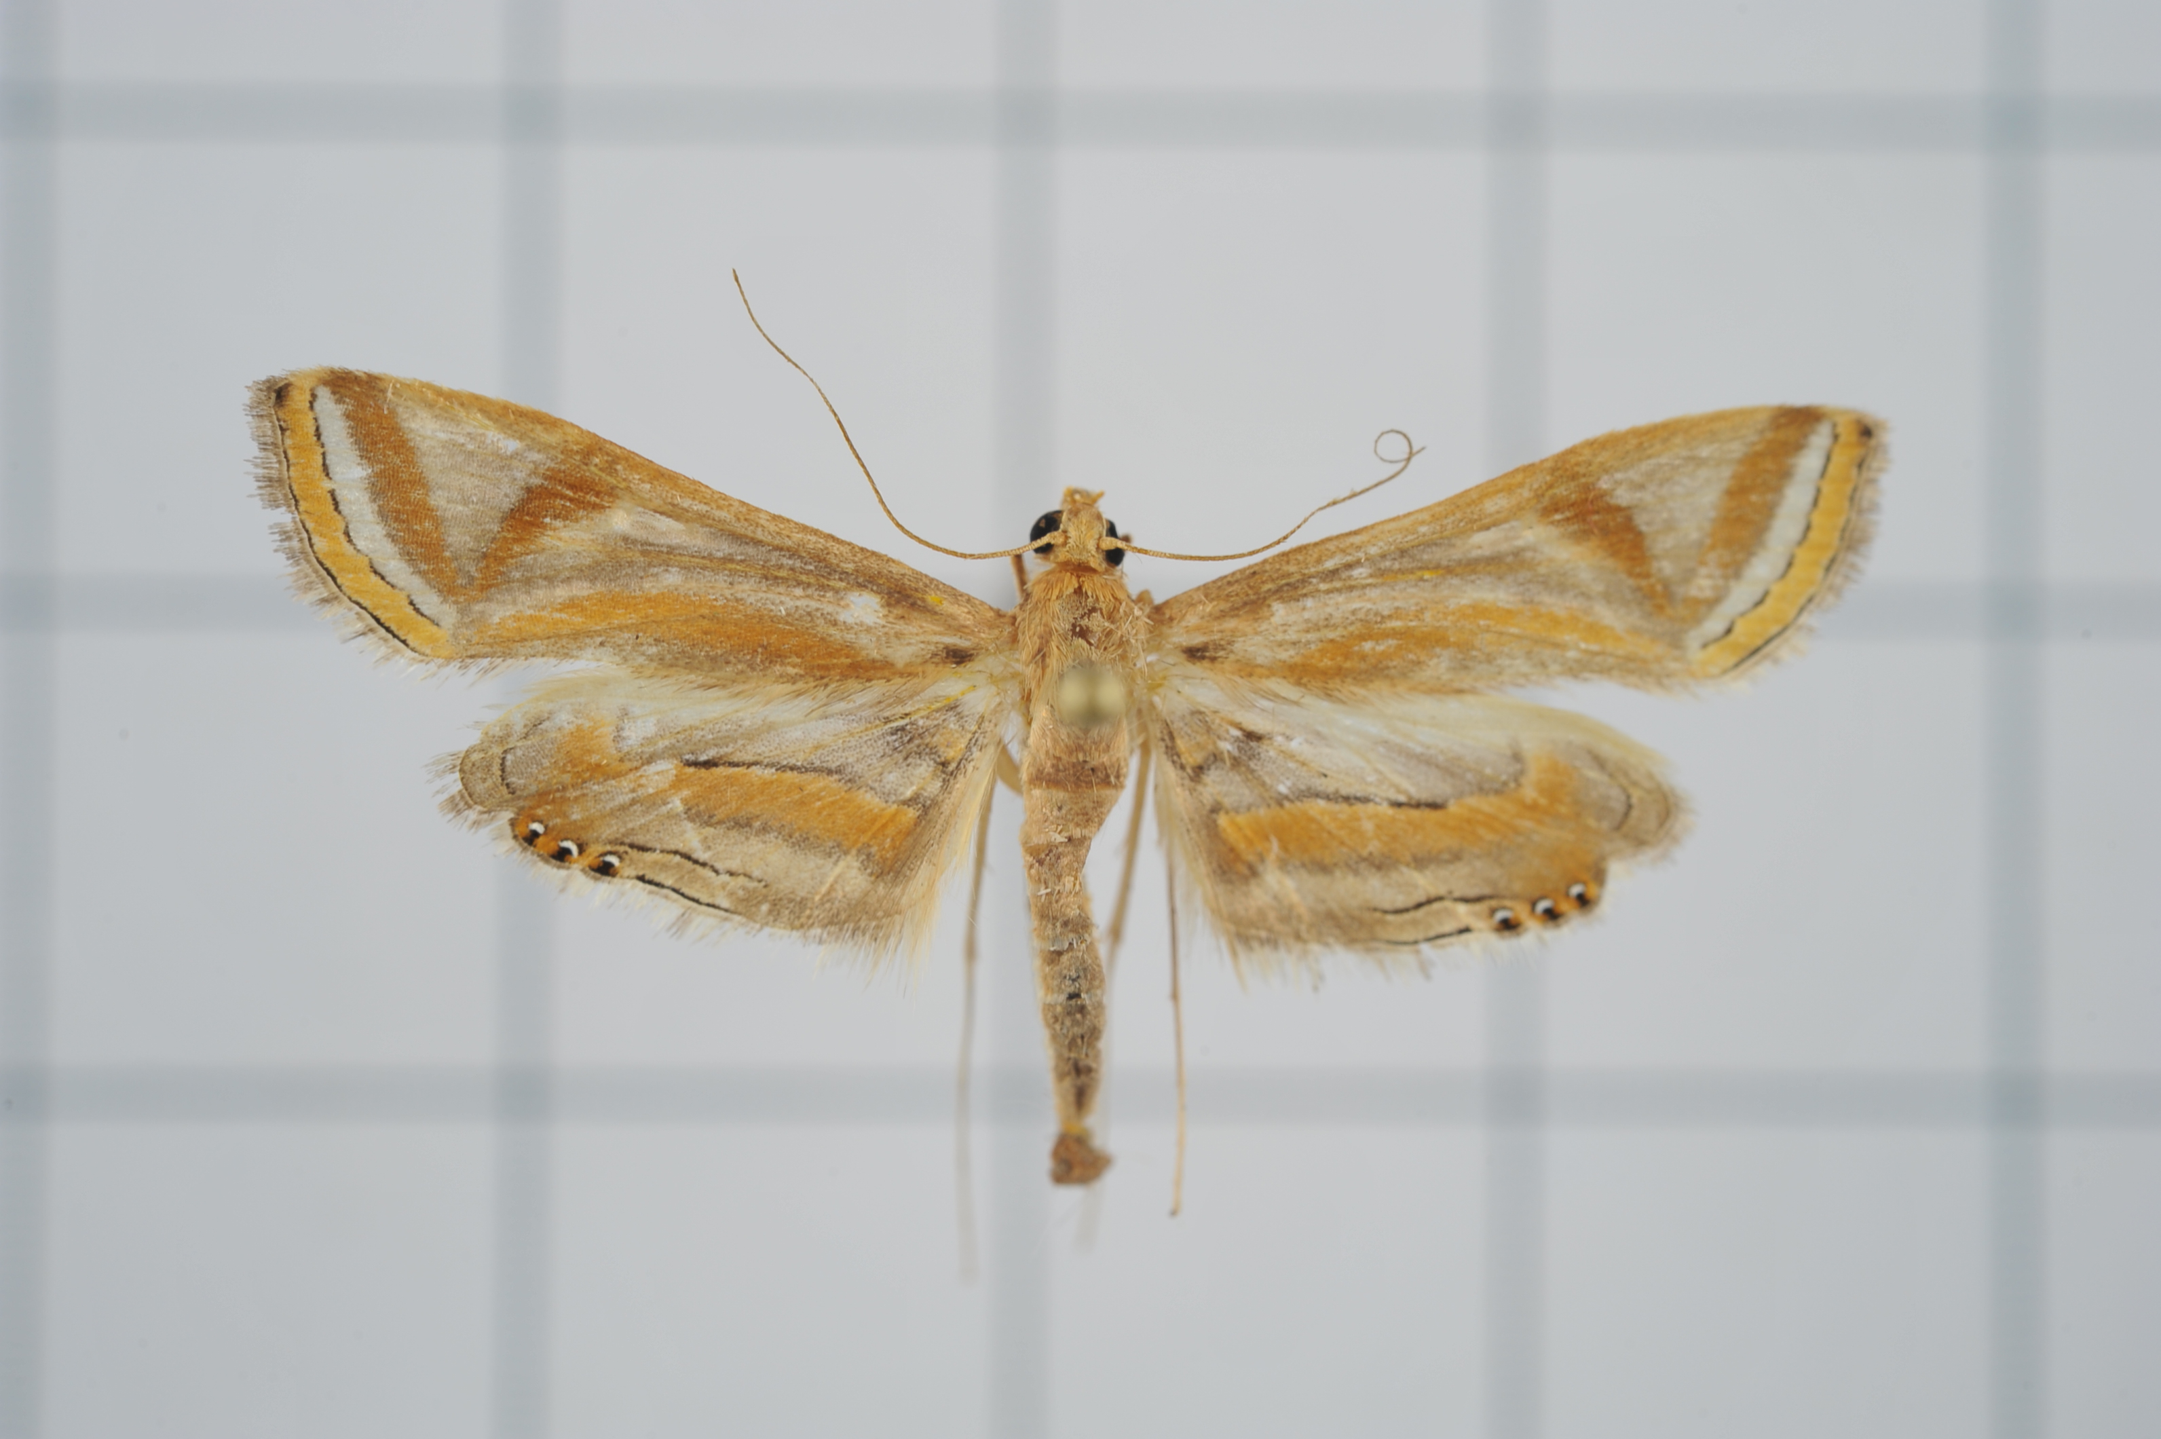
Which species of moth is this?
Eoophyla gibbosalis
